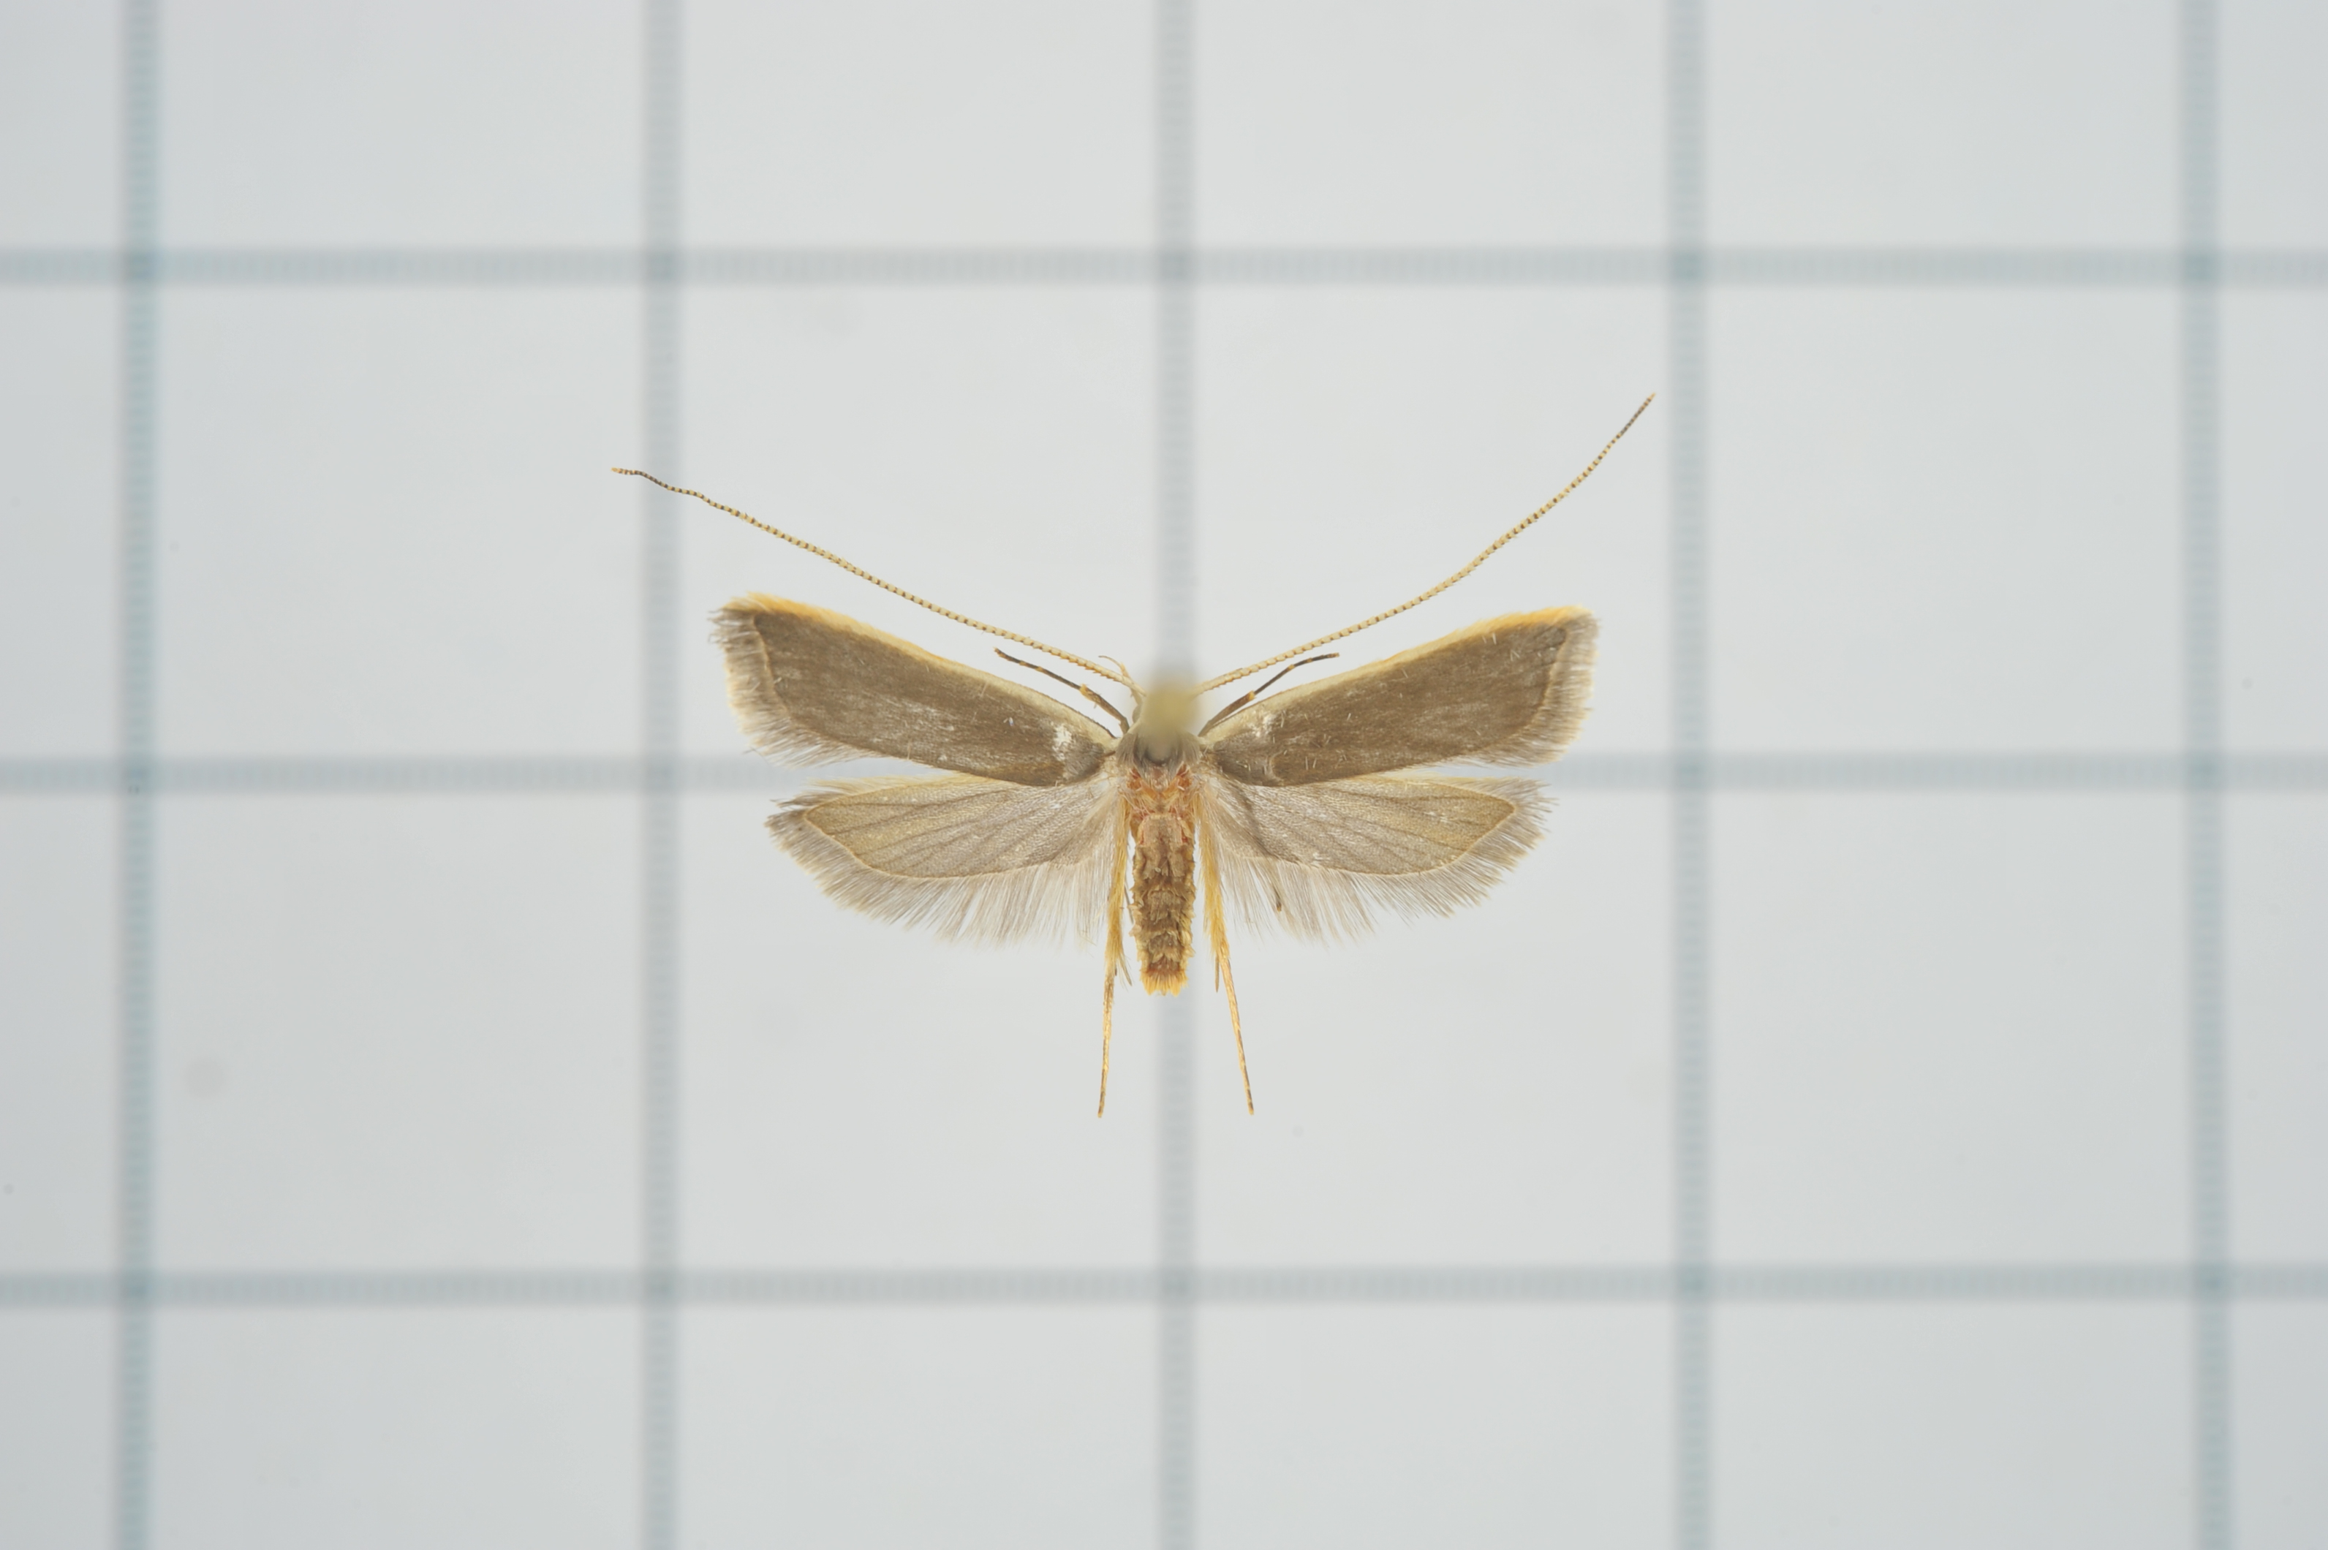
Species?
Homaloxestis myeloxesta
